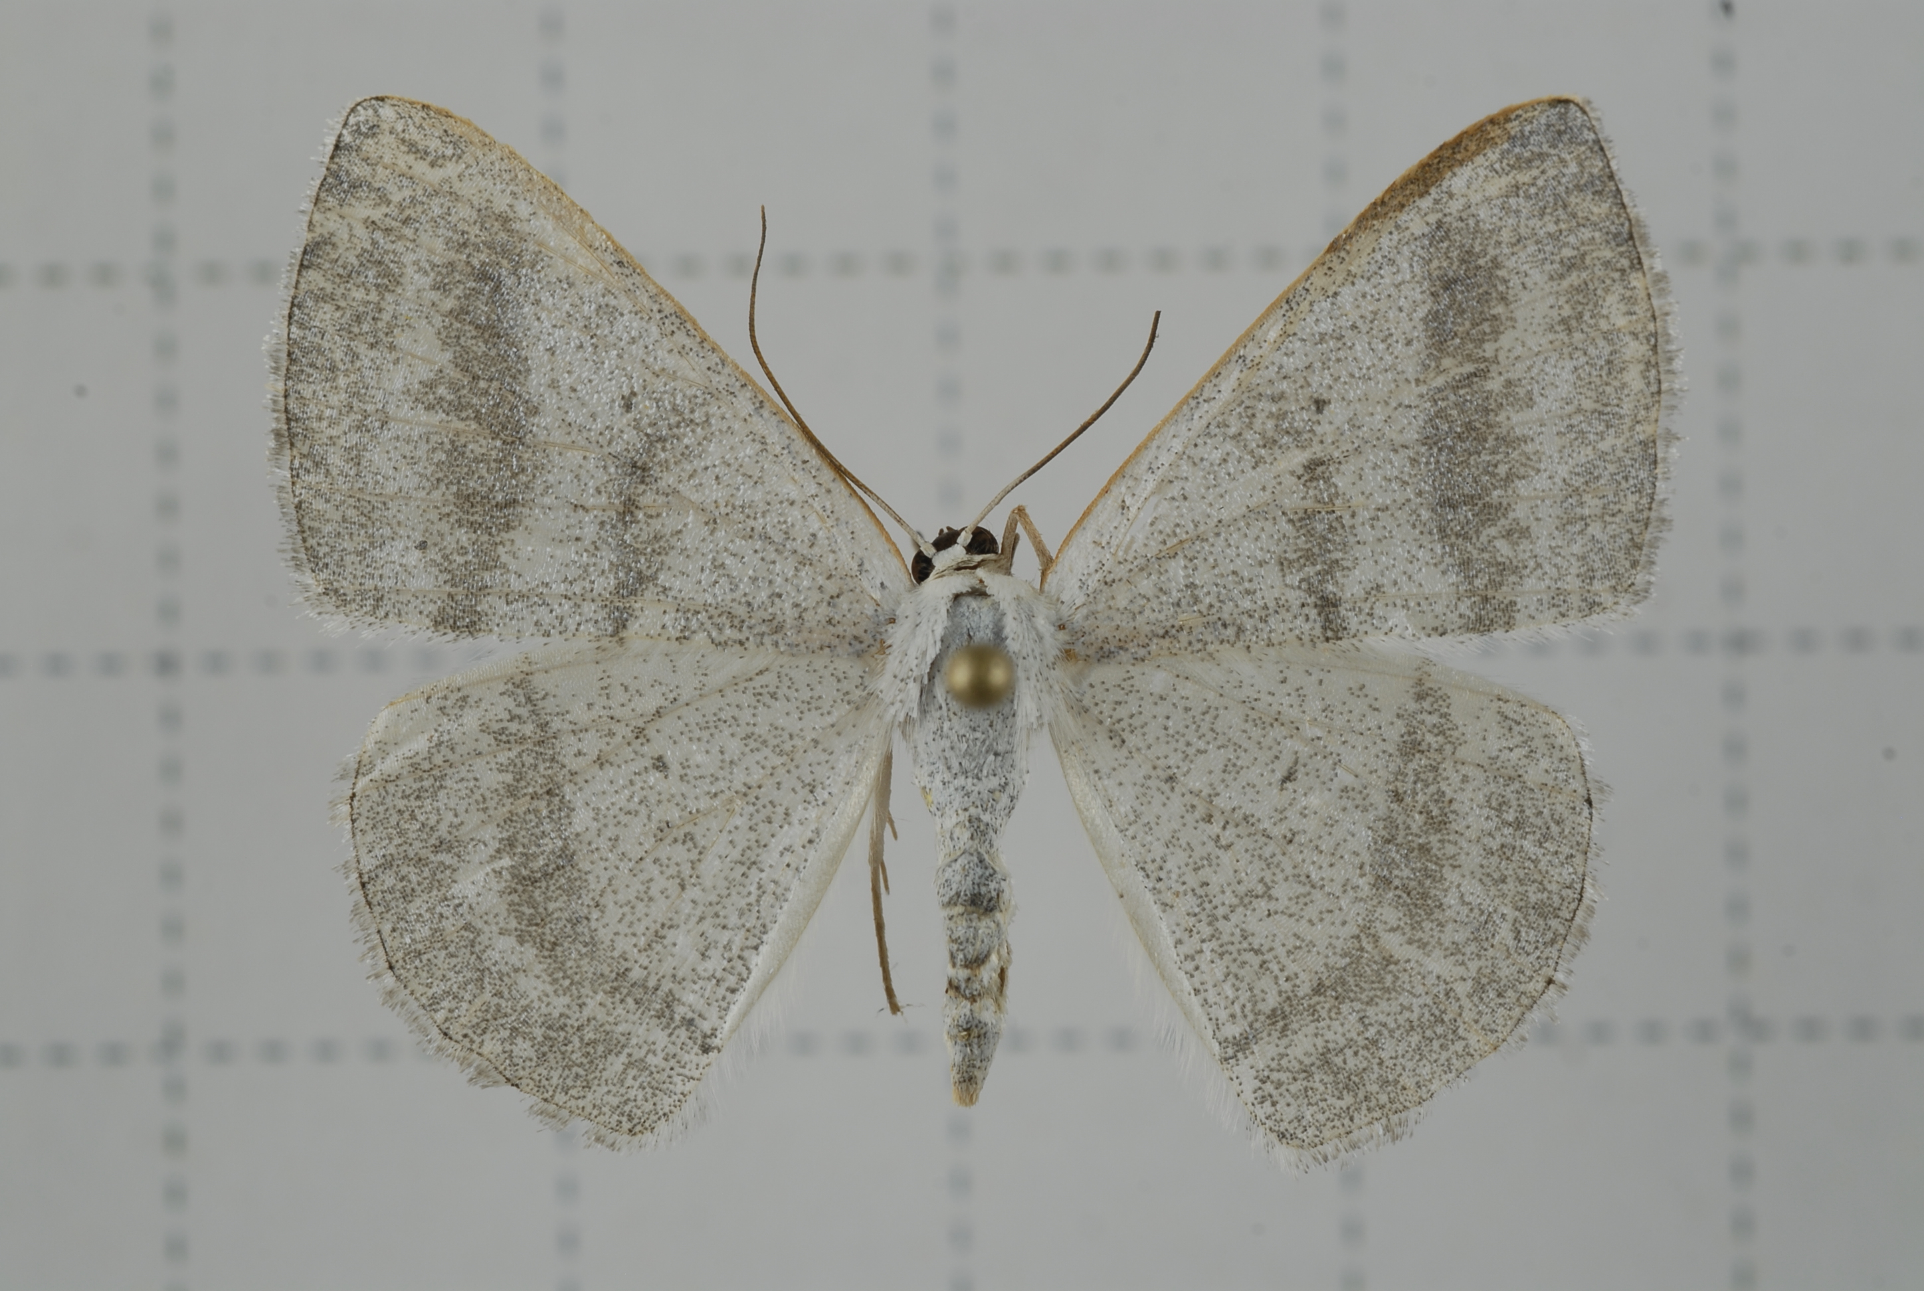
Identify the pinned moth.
Lomographa platyleucata marginata
